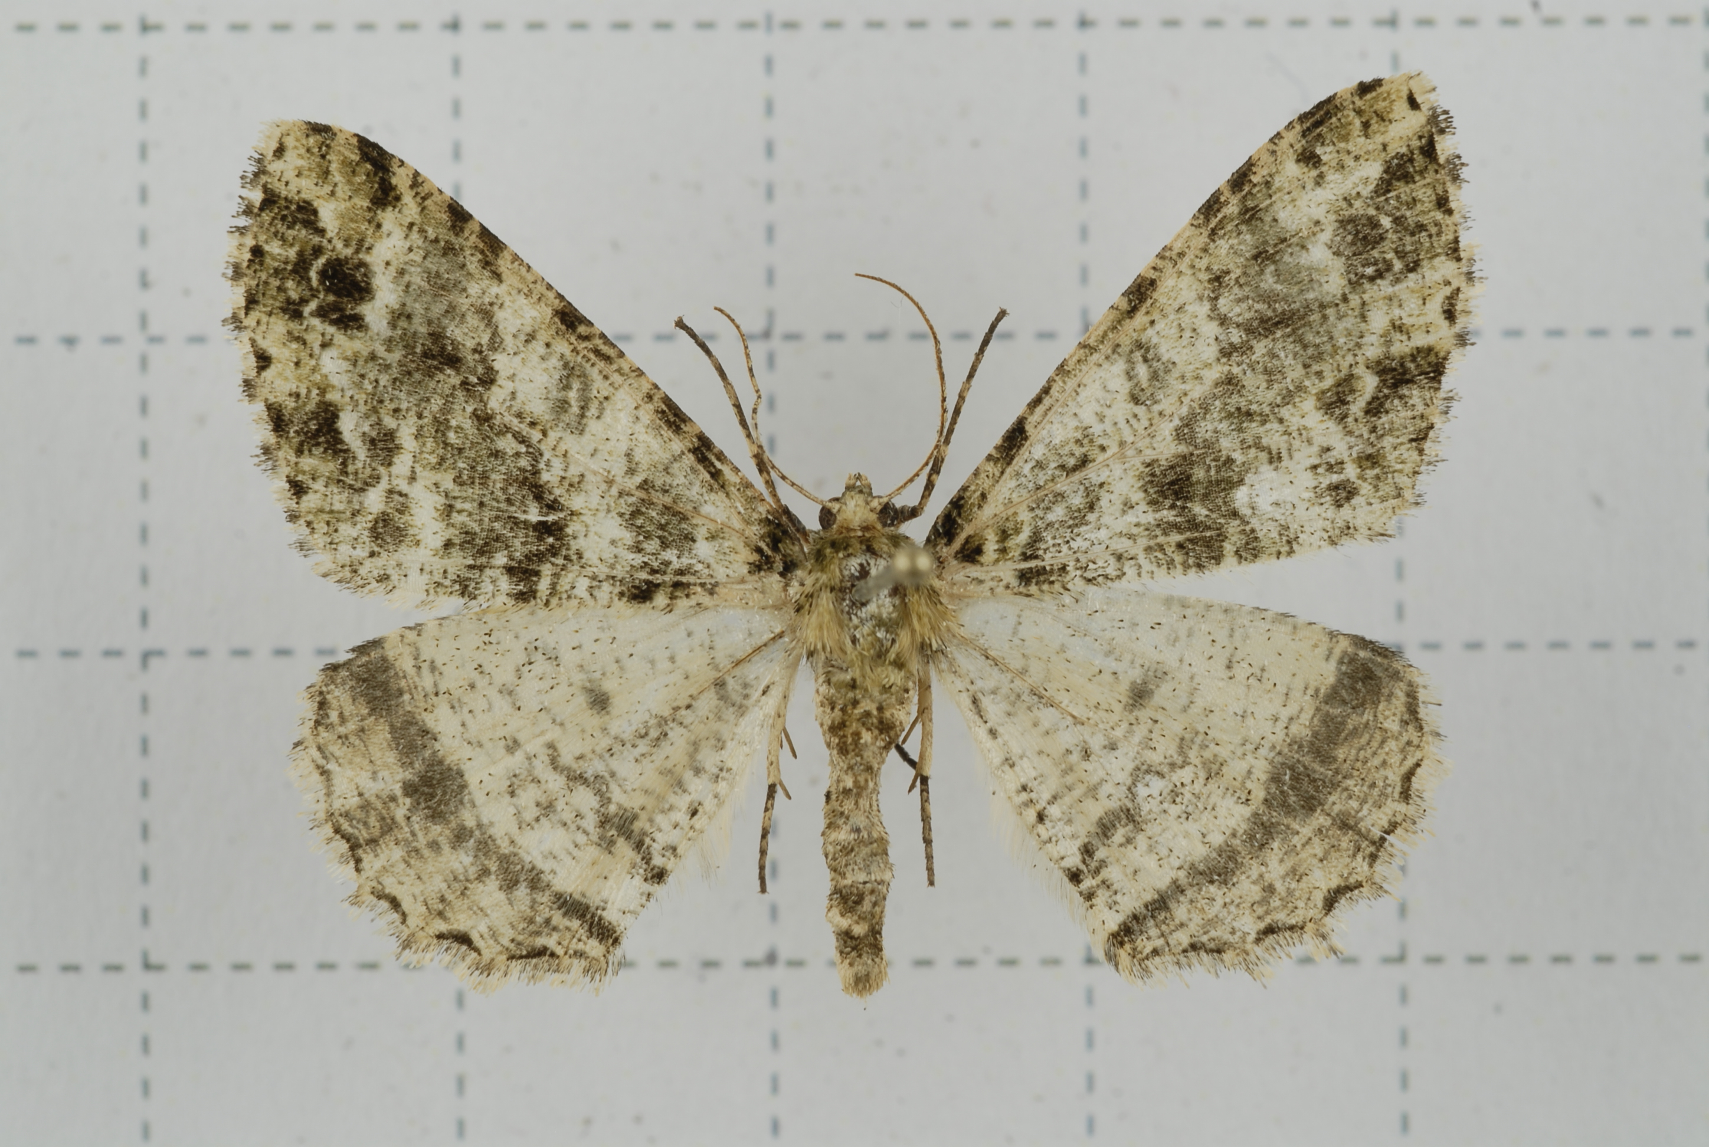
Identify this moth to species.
Arichanna marginata
